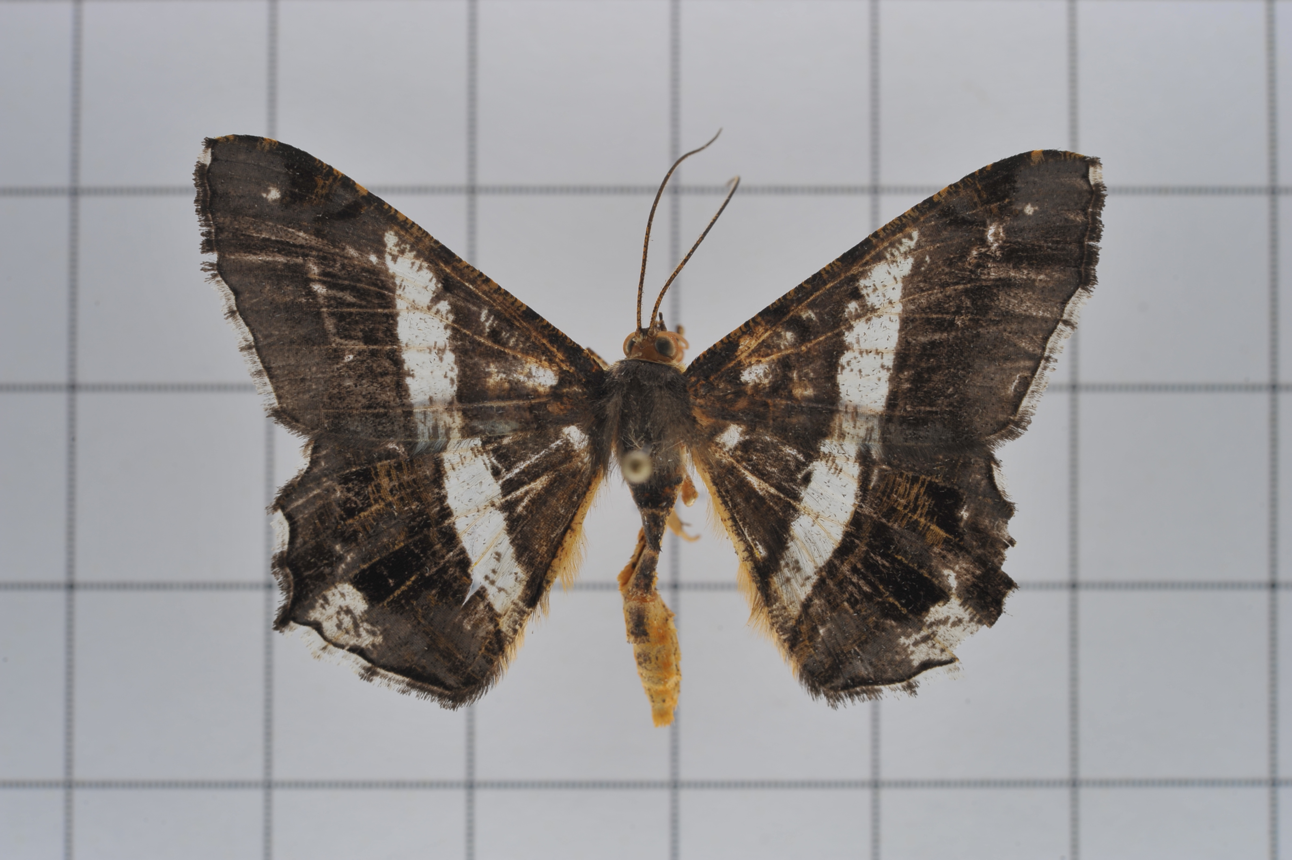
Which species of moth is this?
Chiasmia eleonora eleonora
